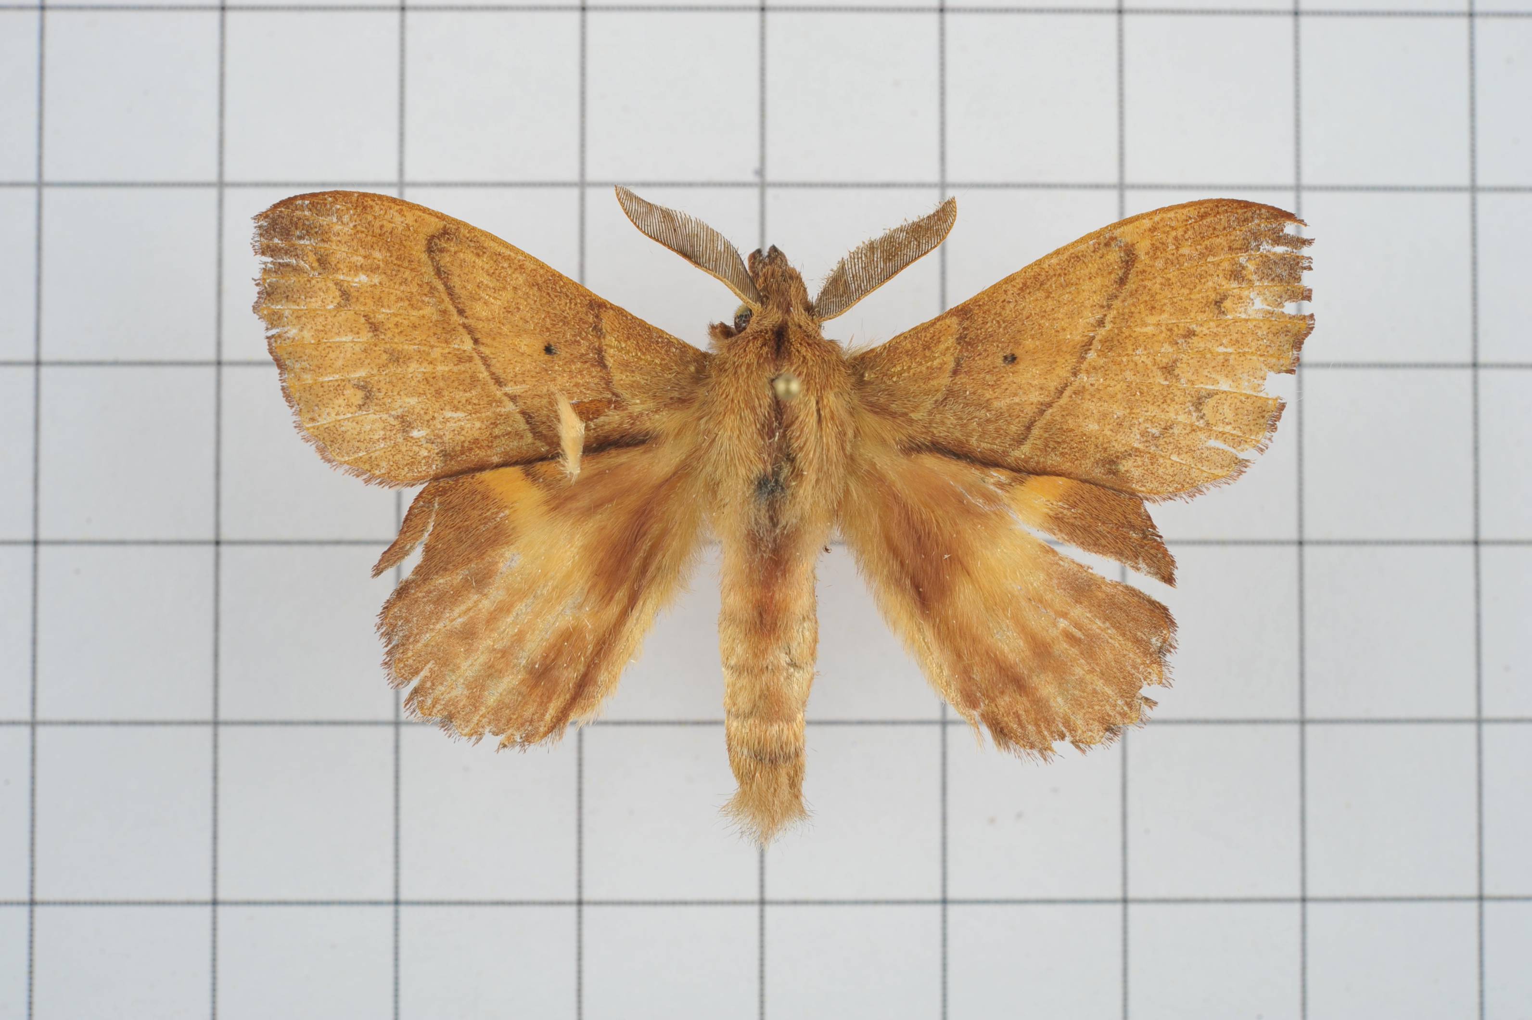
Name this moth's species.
Radhica flavovittata taiwanensis
